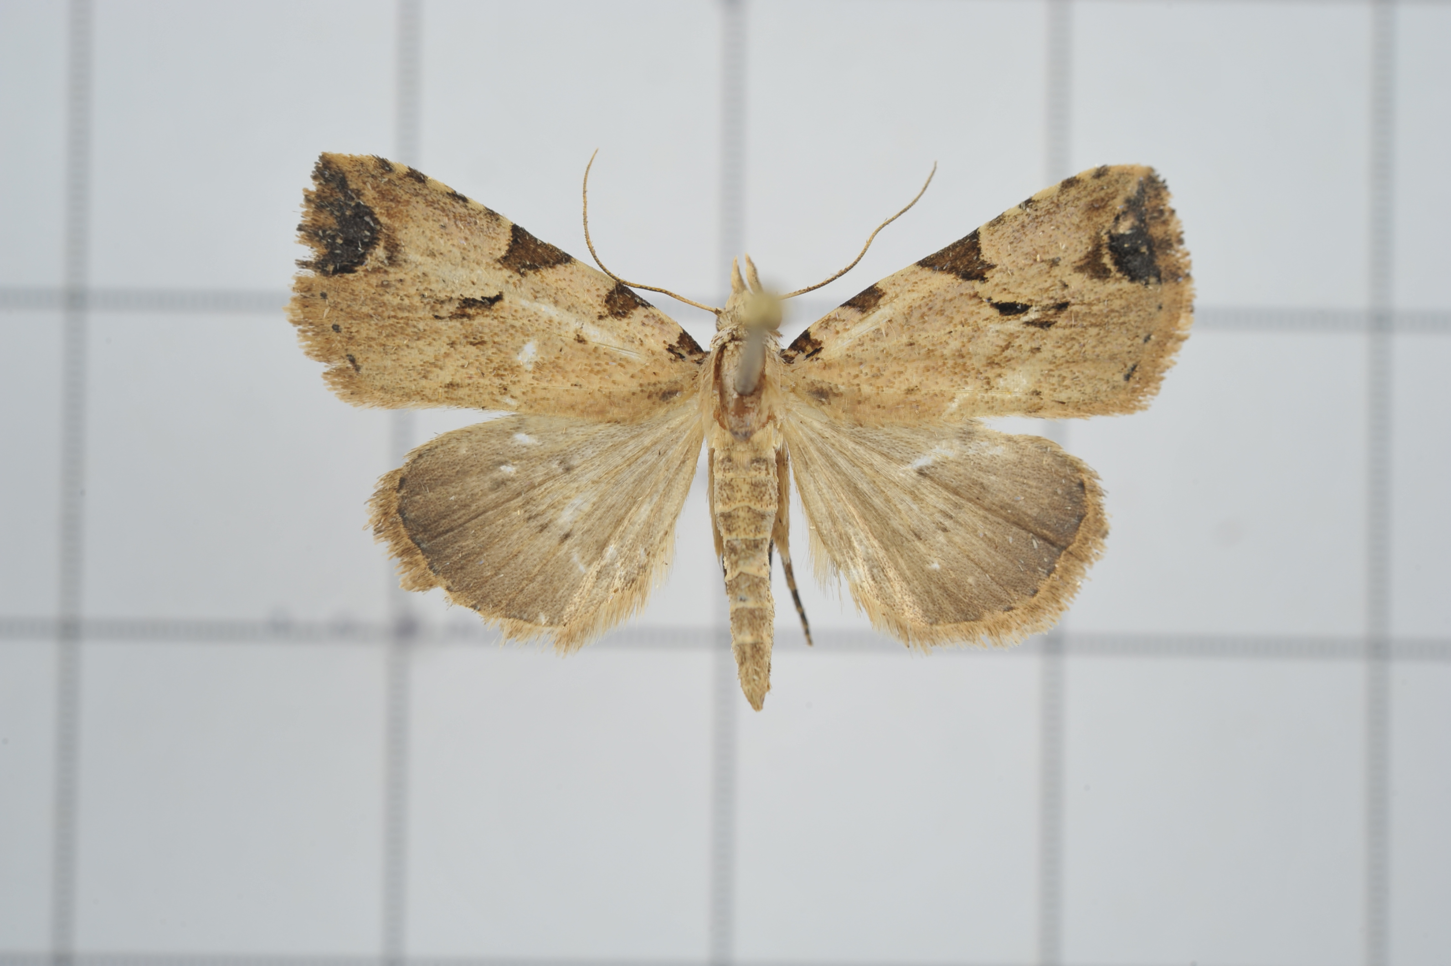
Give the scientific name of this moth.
Oglasa costimacula
